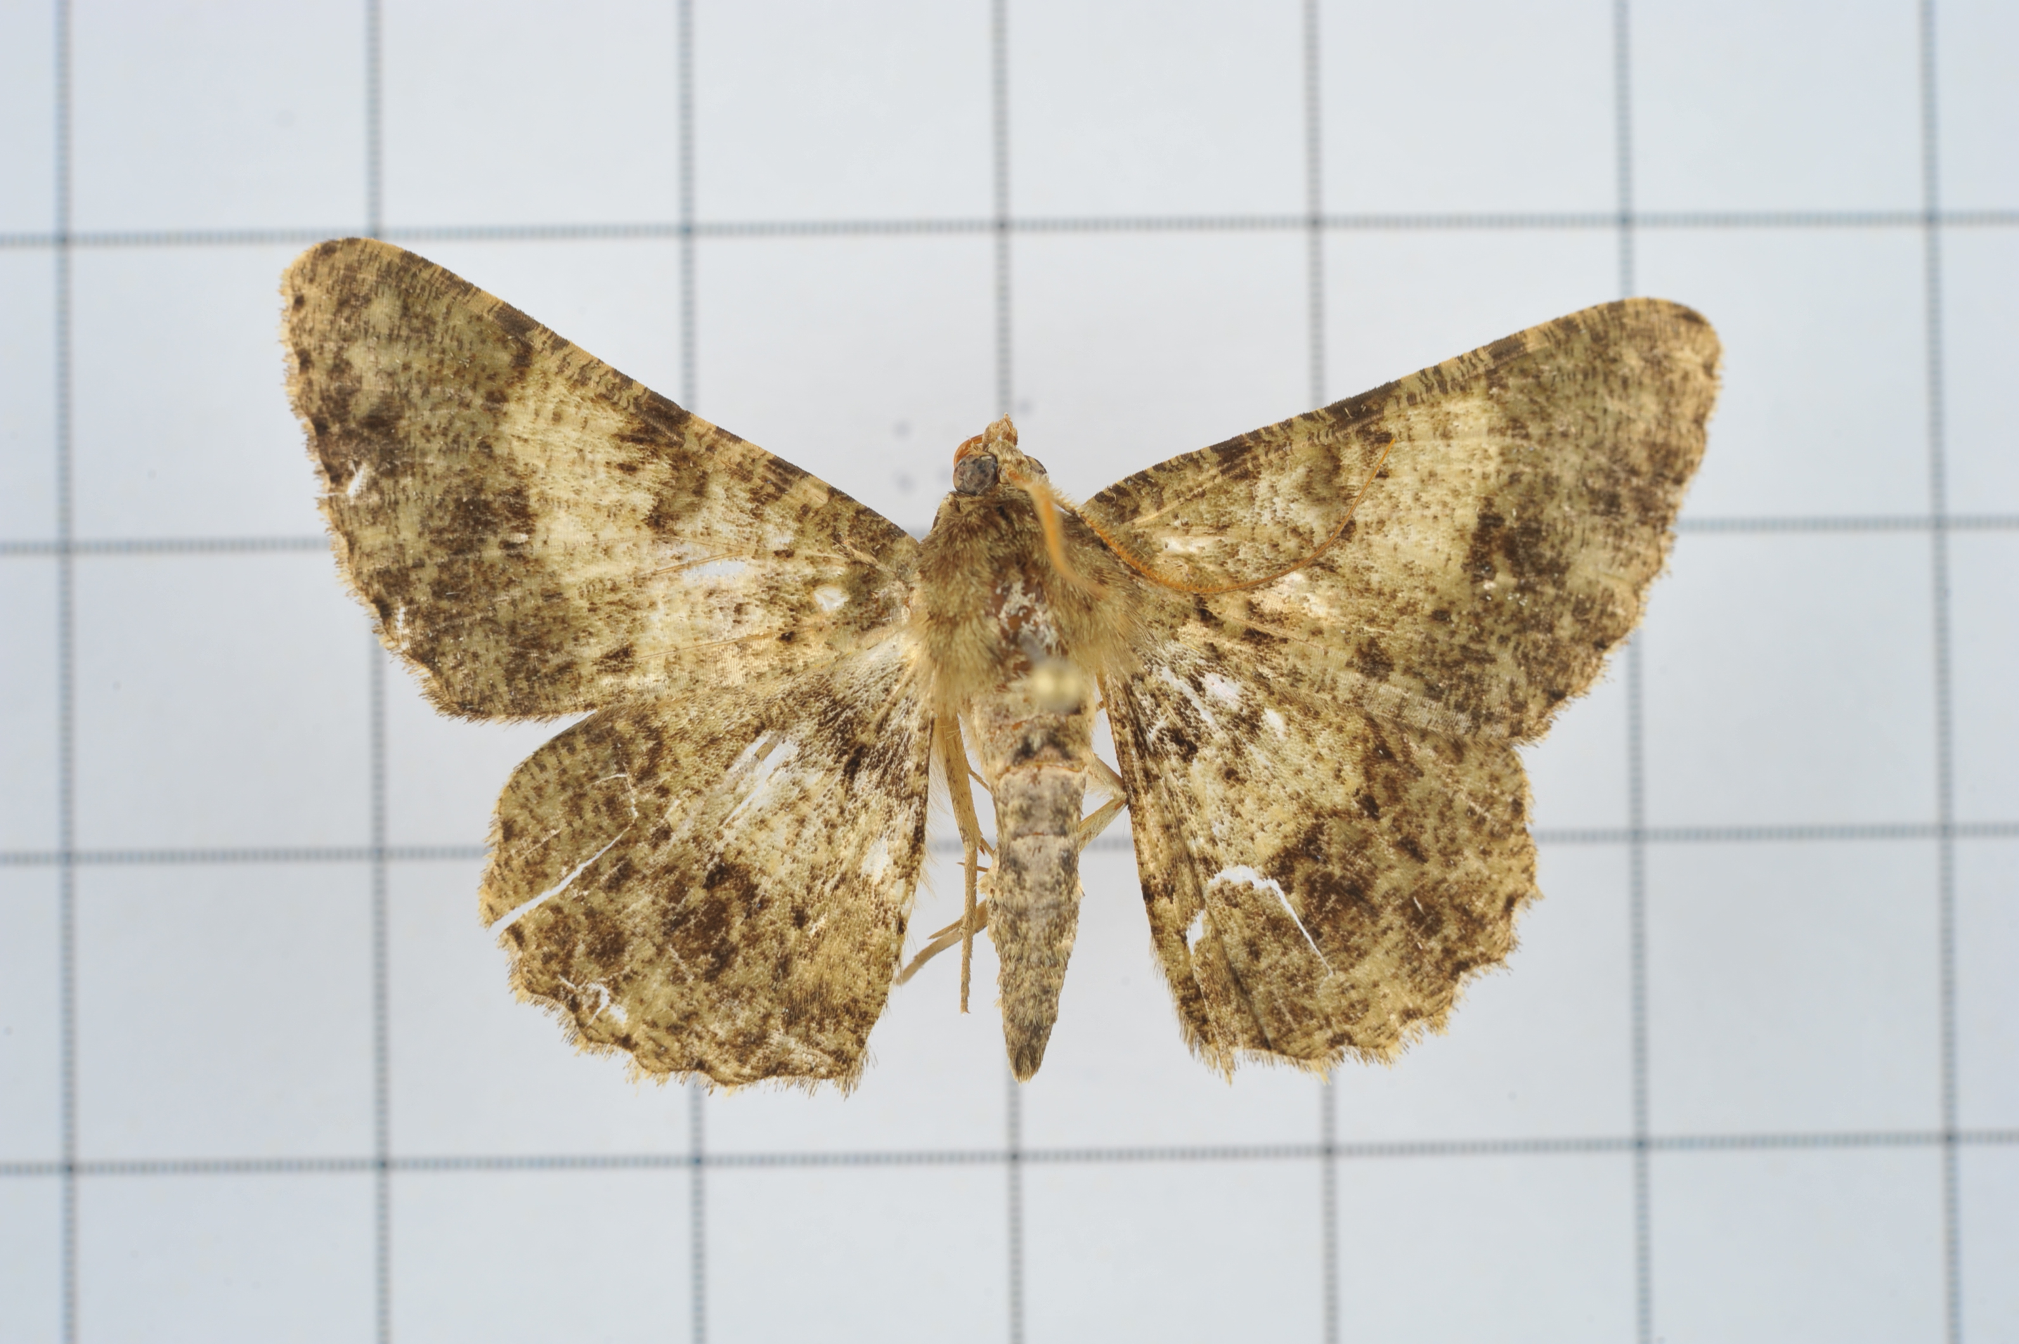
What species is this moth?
Racotis boarmiaria
